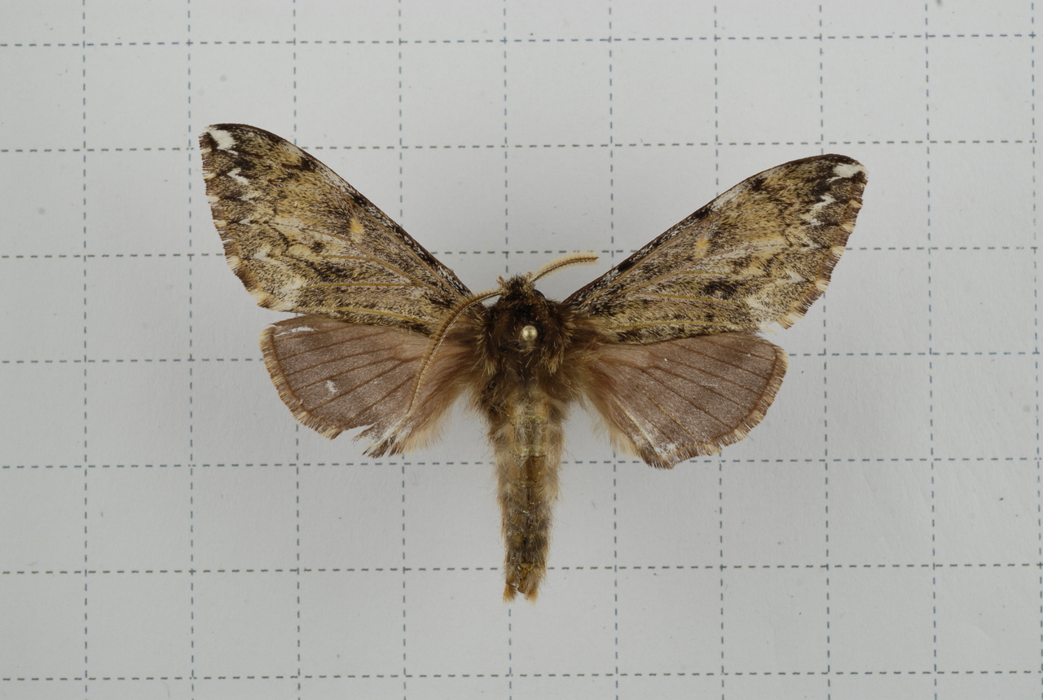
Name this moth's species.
Pentateucha inouei
